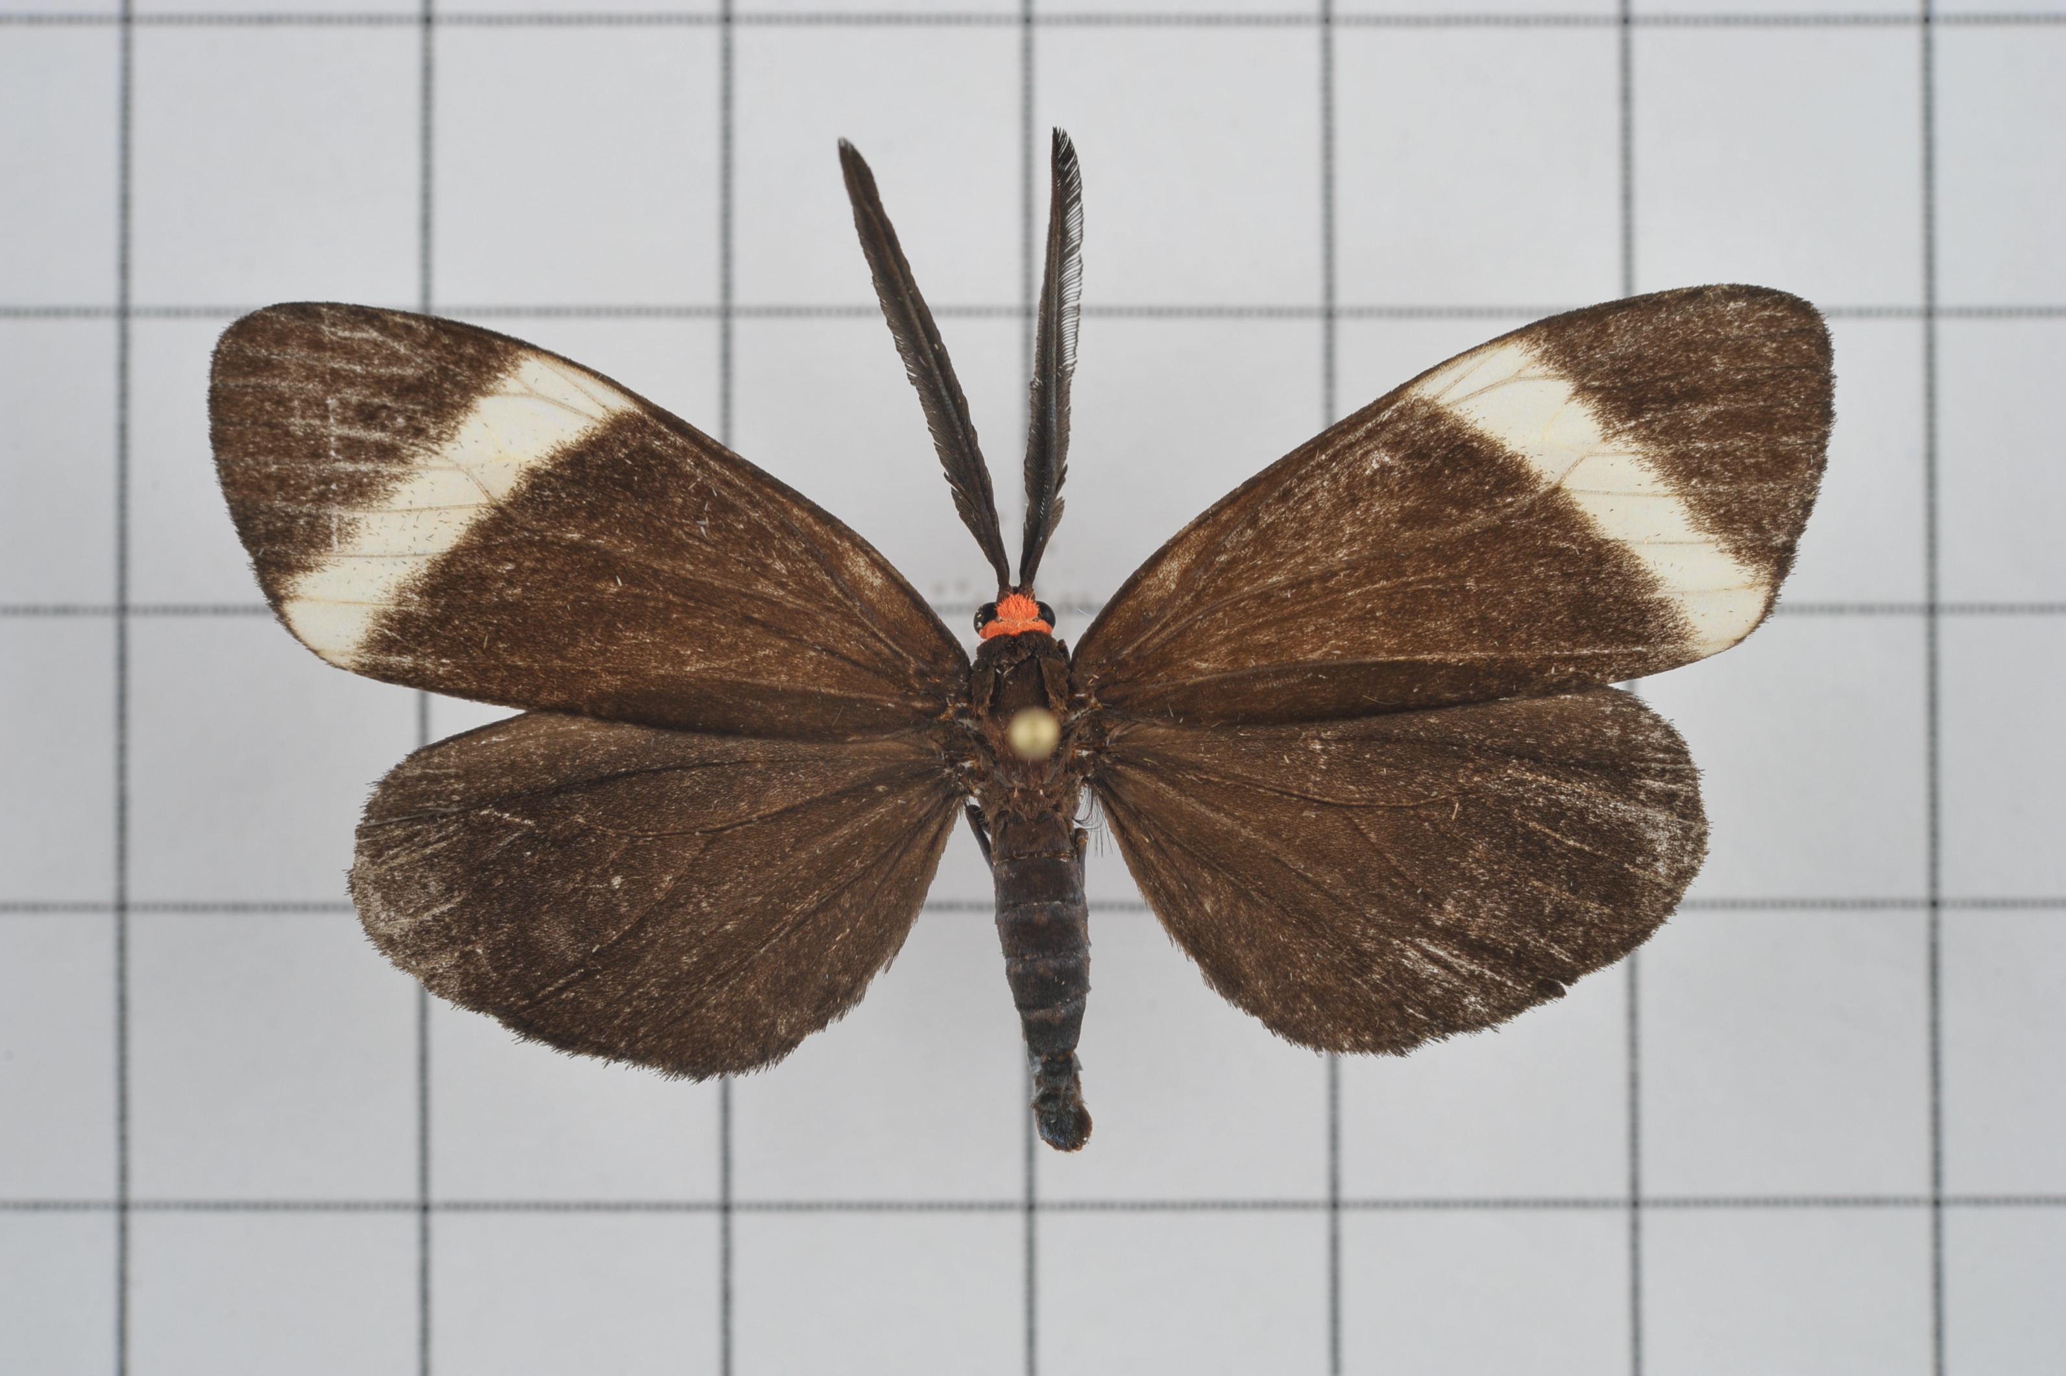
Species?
Pidorus atratus
